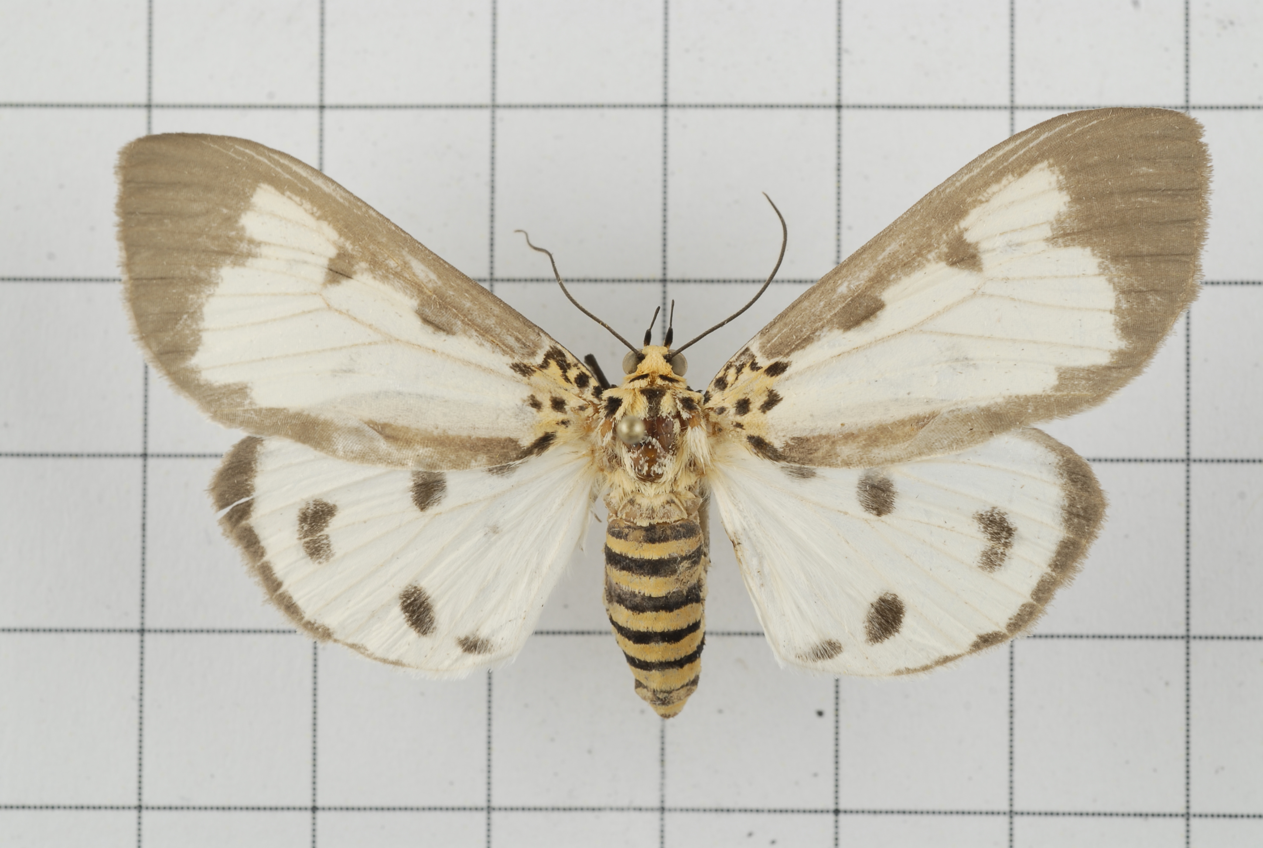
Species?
Asota plana lacteata
